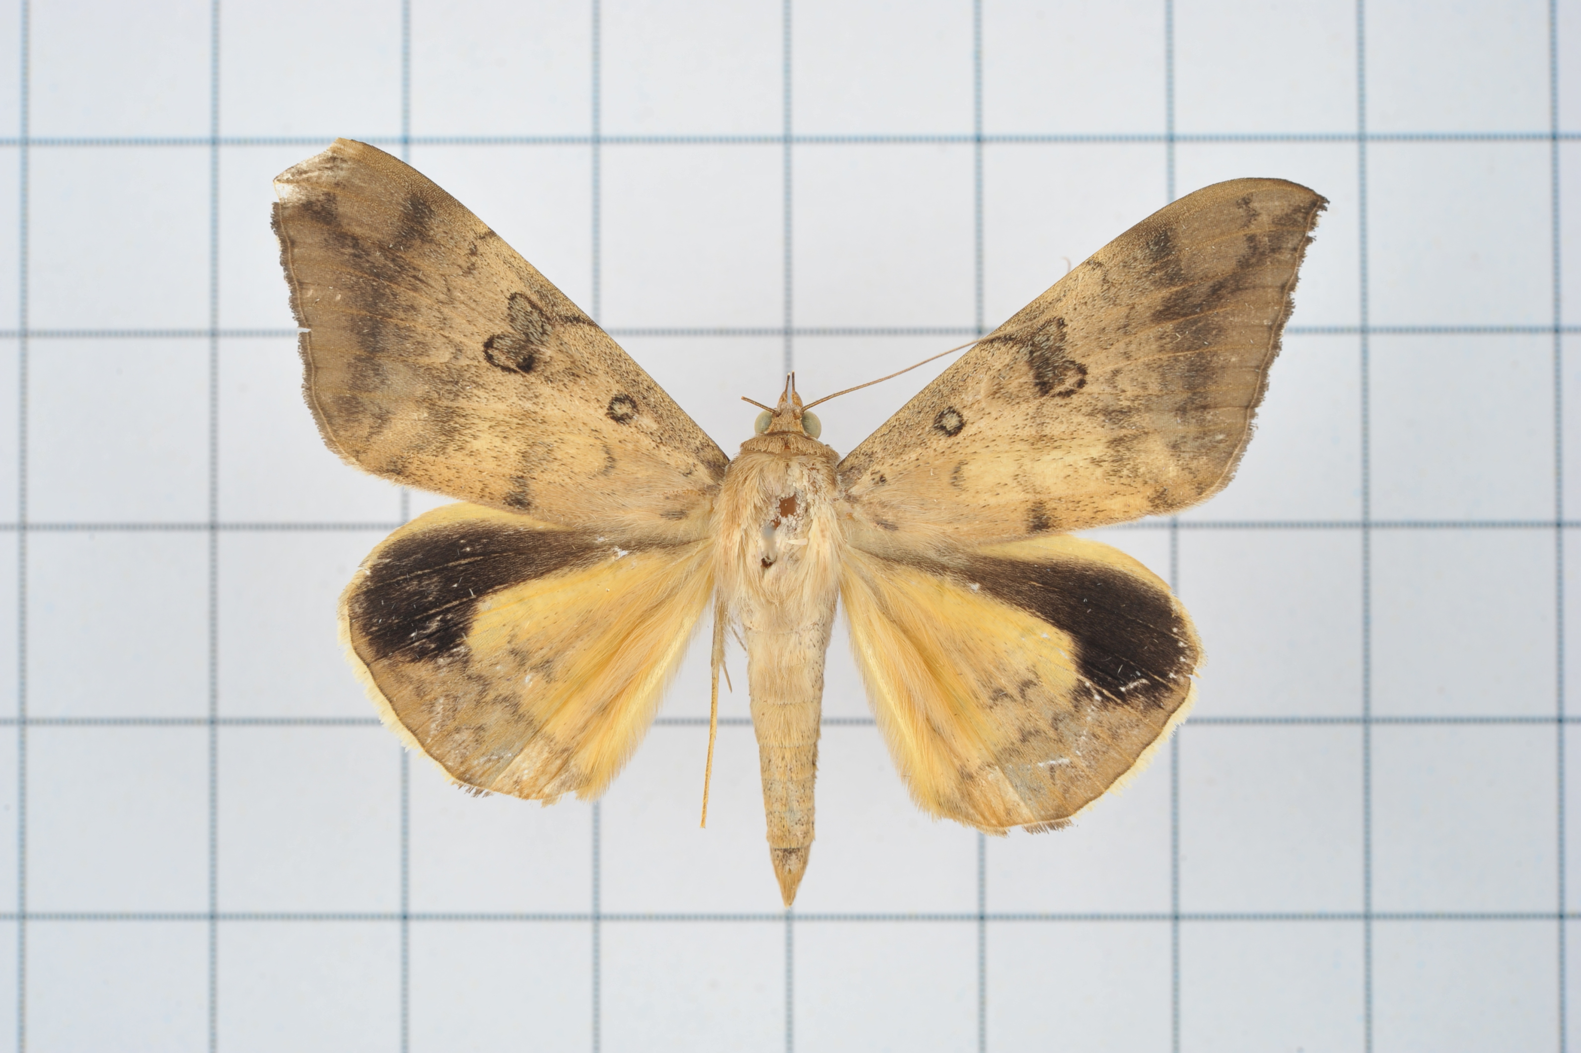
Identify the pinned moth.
Oxyodes scrobiculata
